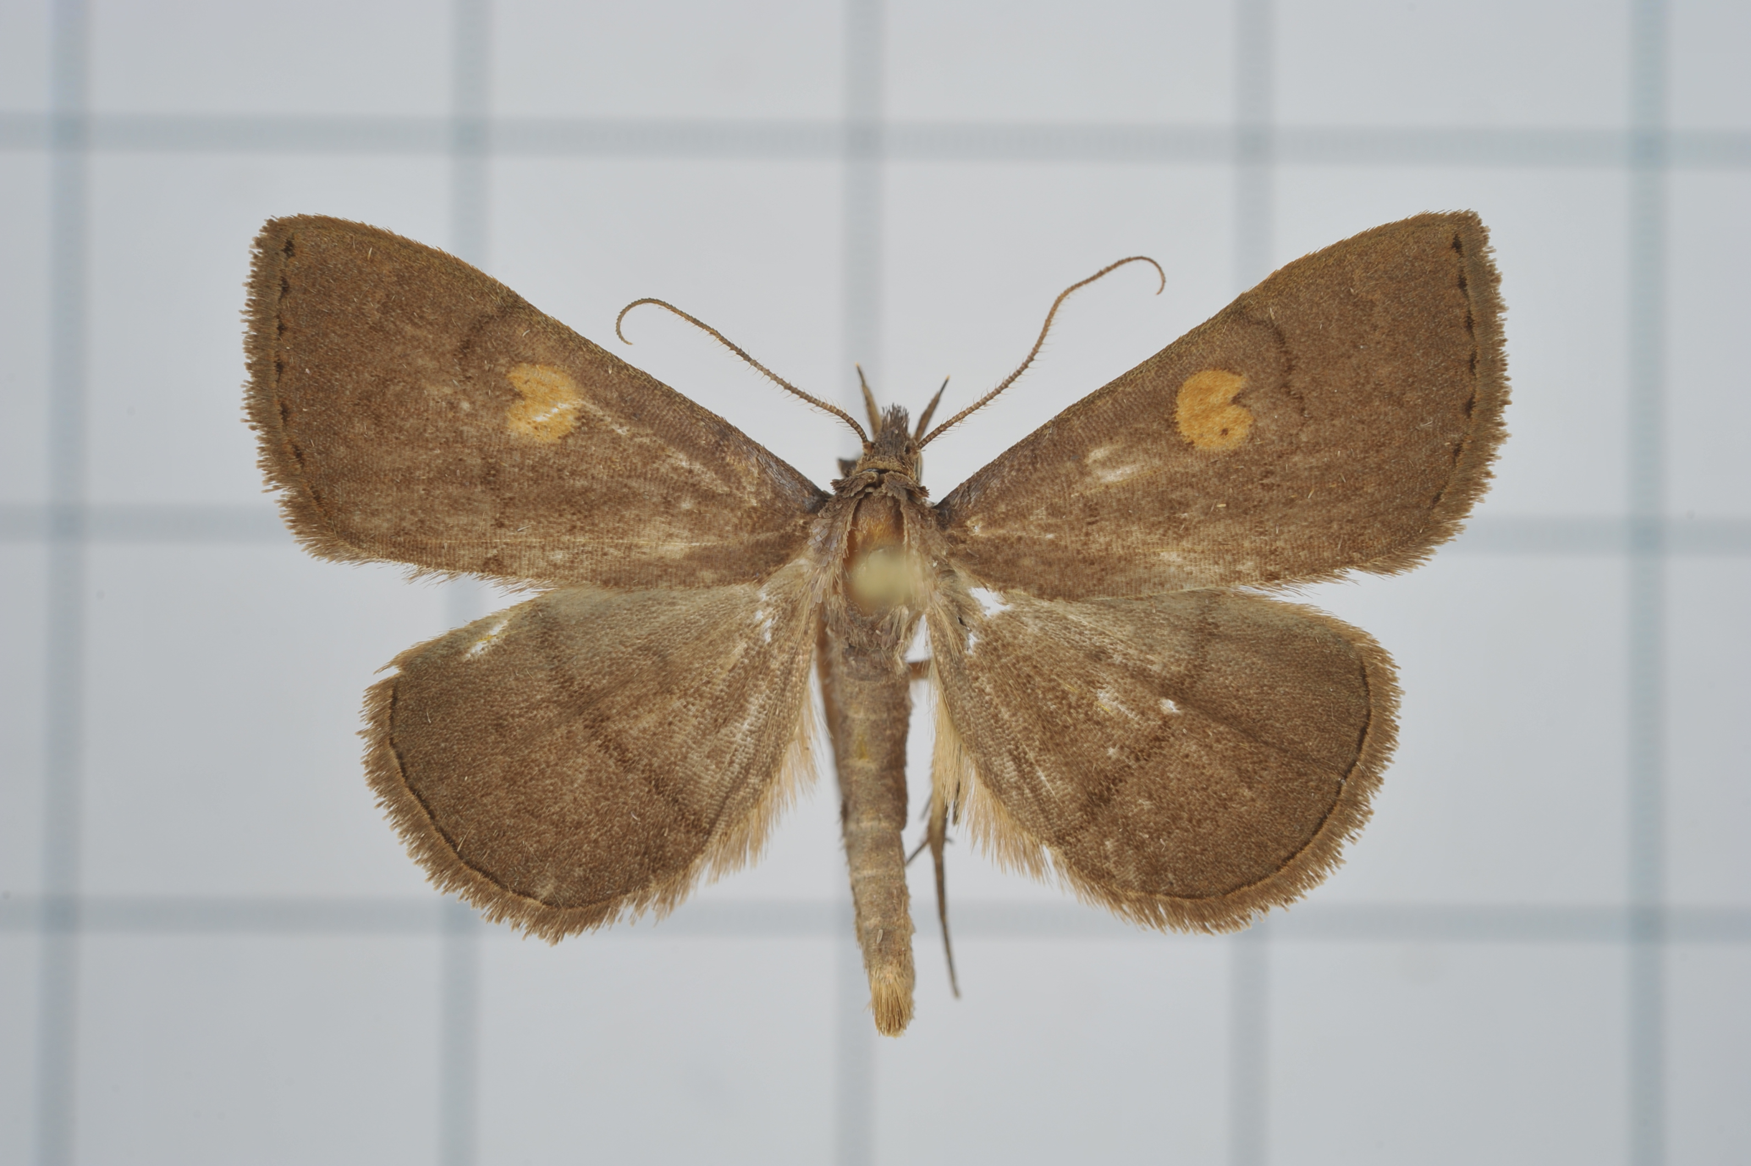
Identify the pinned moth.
Paracolax sugii
